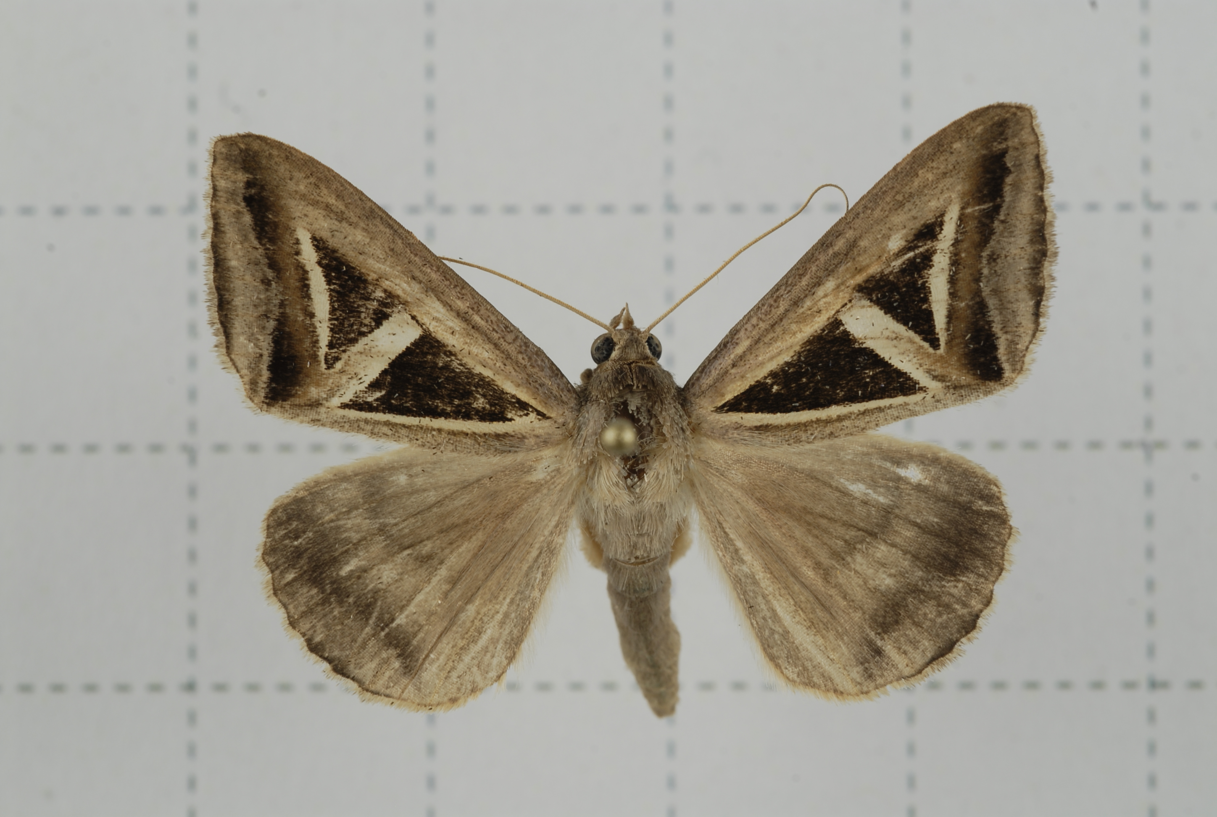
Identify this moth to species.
Trigonodes hyppasia
